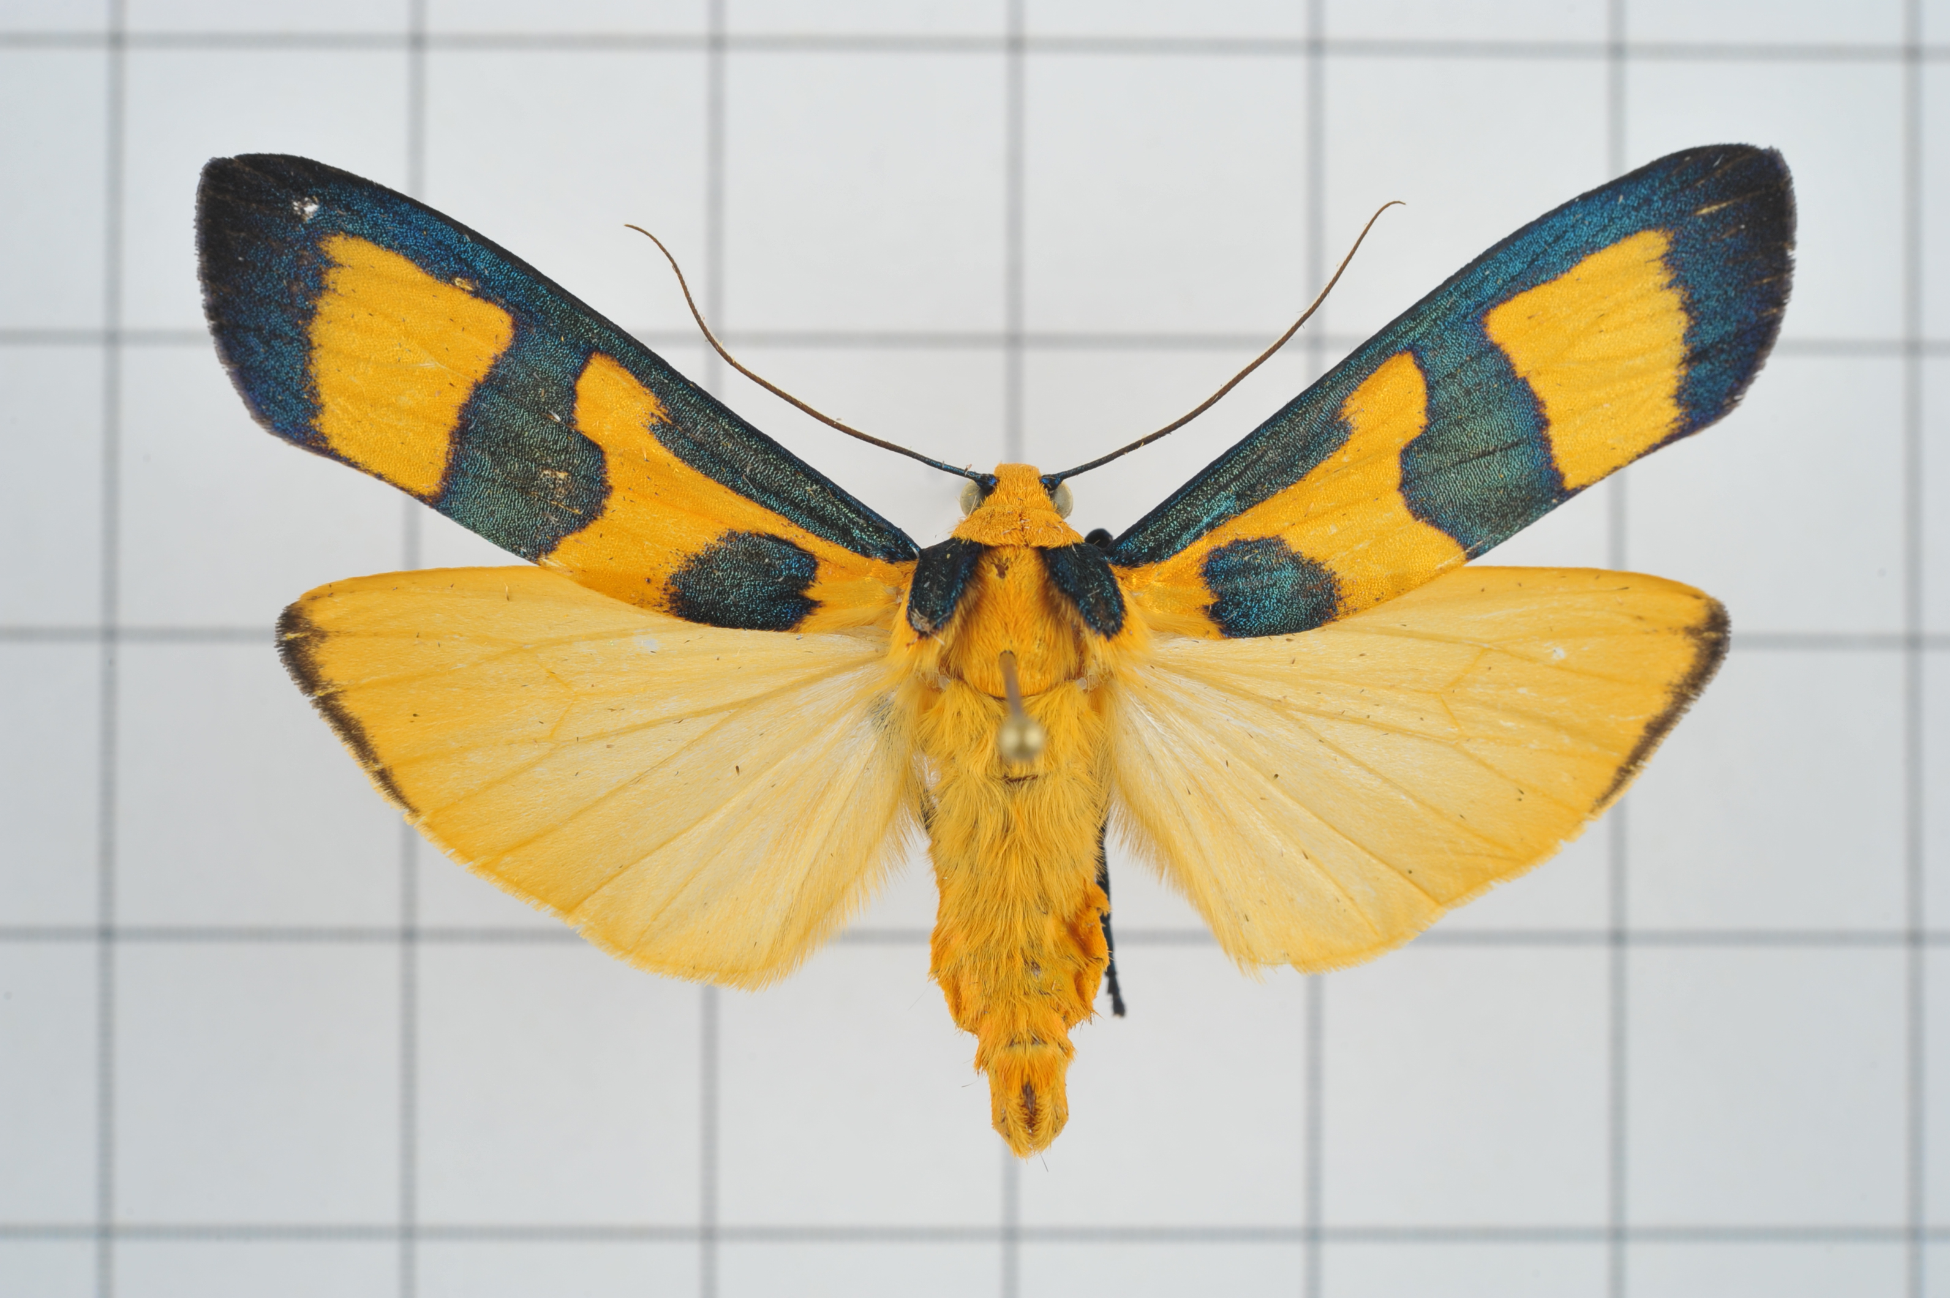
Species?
Chrysaeglia magnifica
